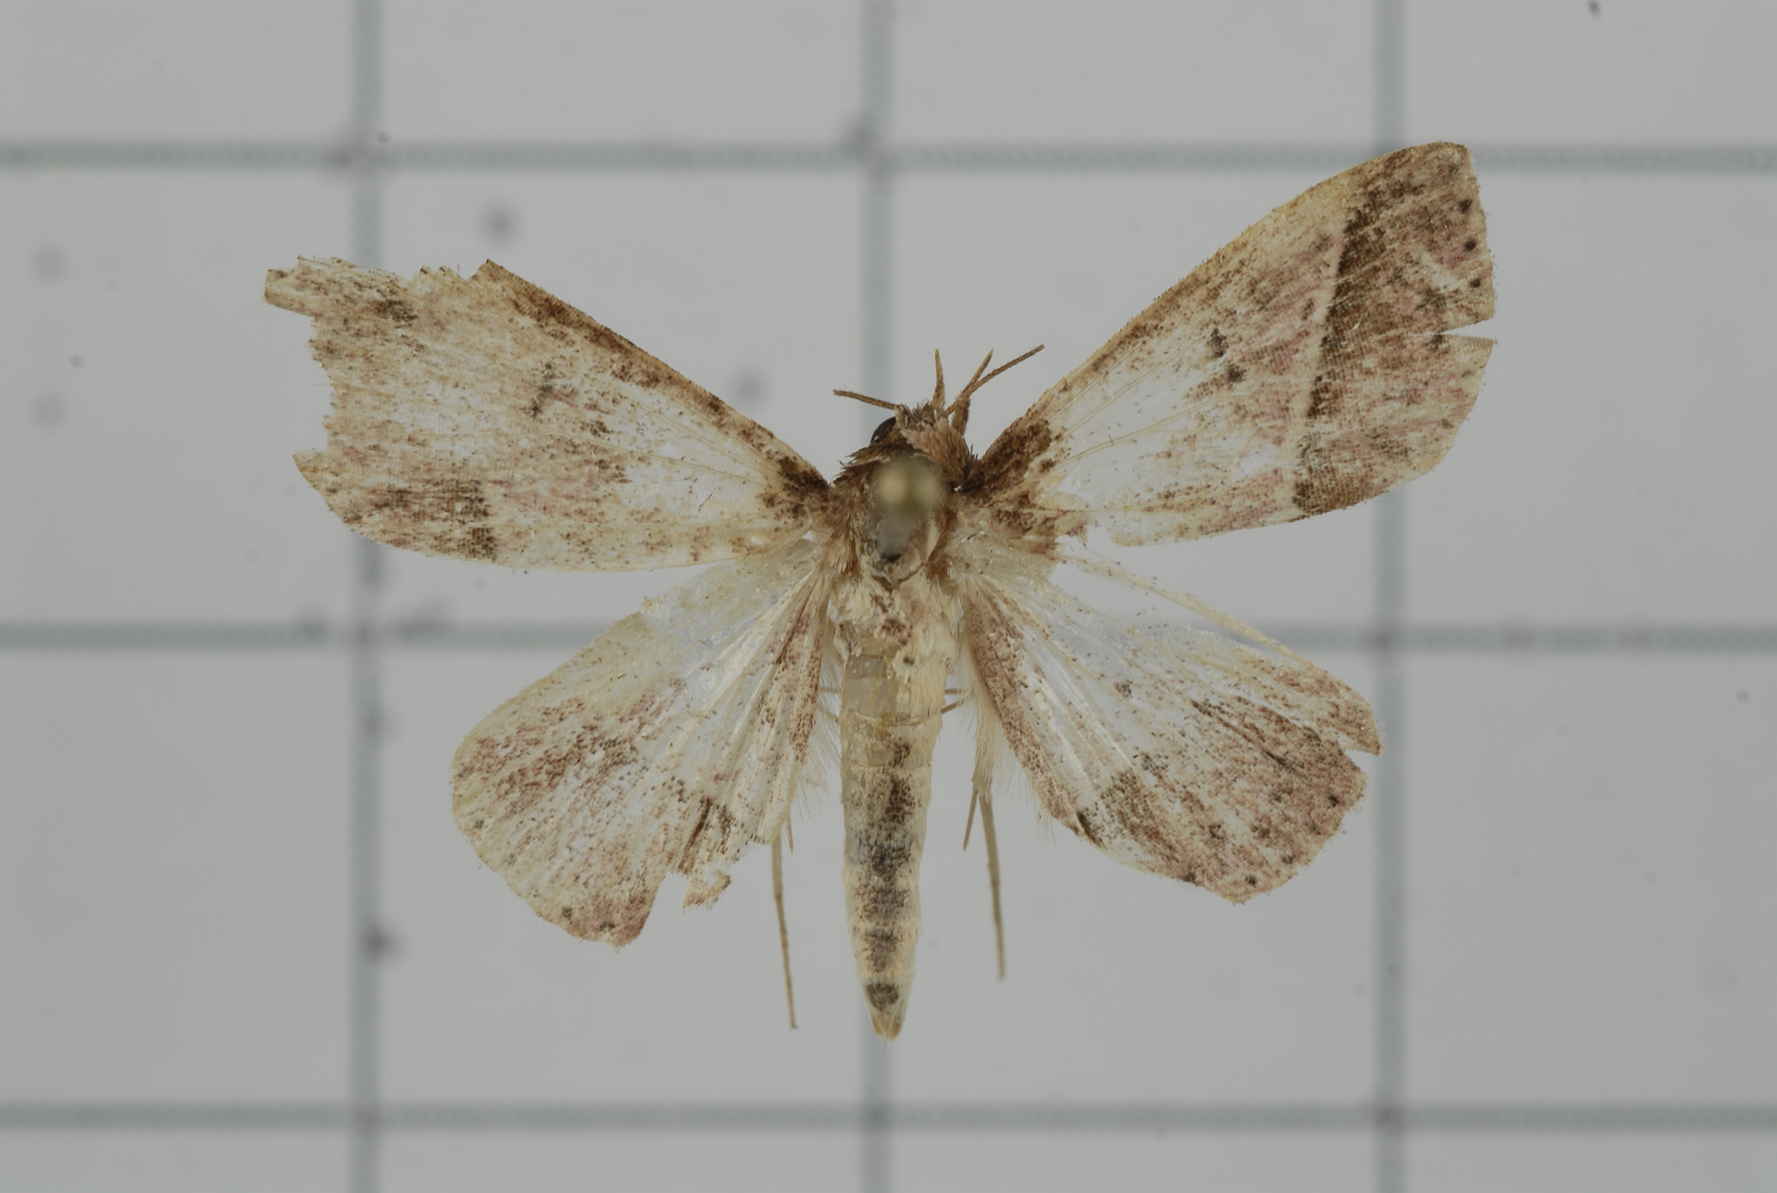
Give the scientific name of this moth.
Bertula parallela
